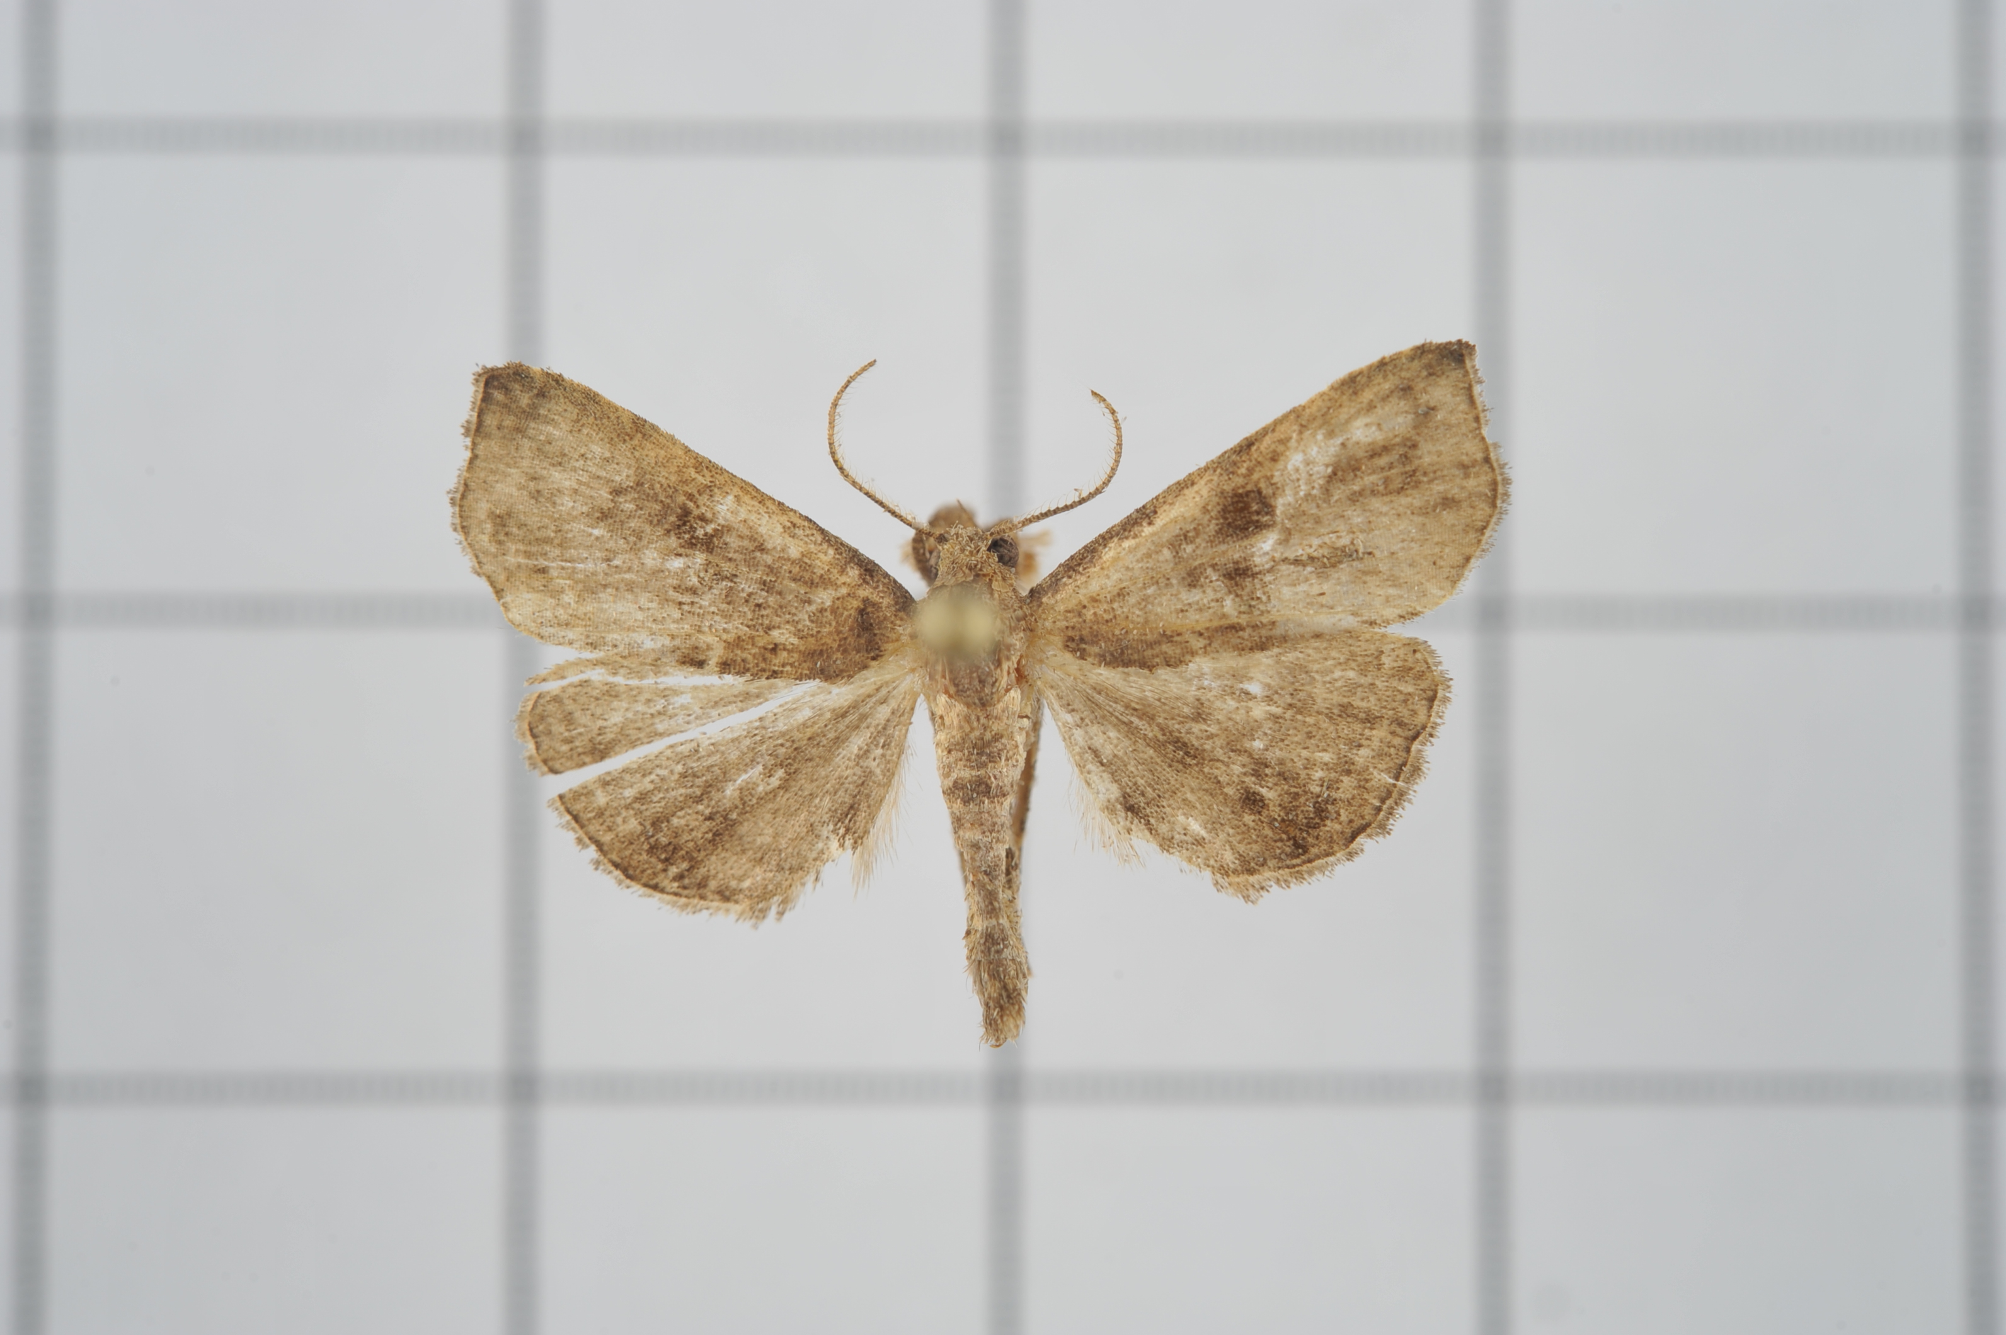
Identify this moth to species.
Hipoepa fractalis
